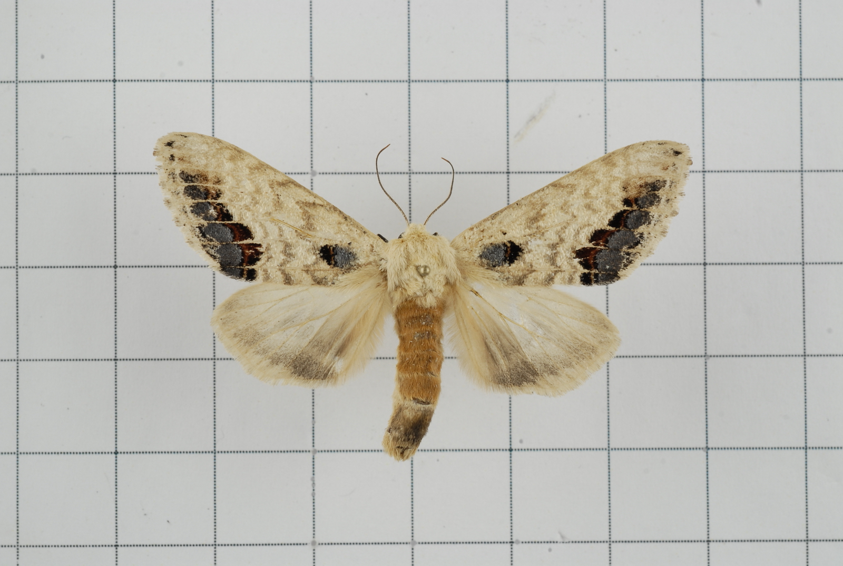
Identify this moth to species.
Phalera flavescens flavescens
